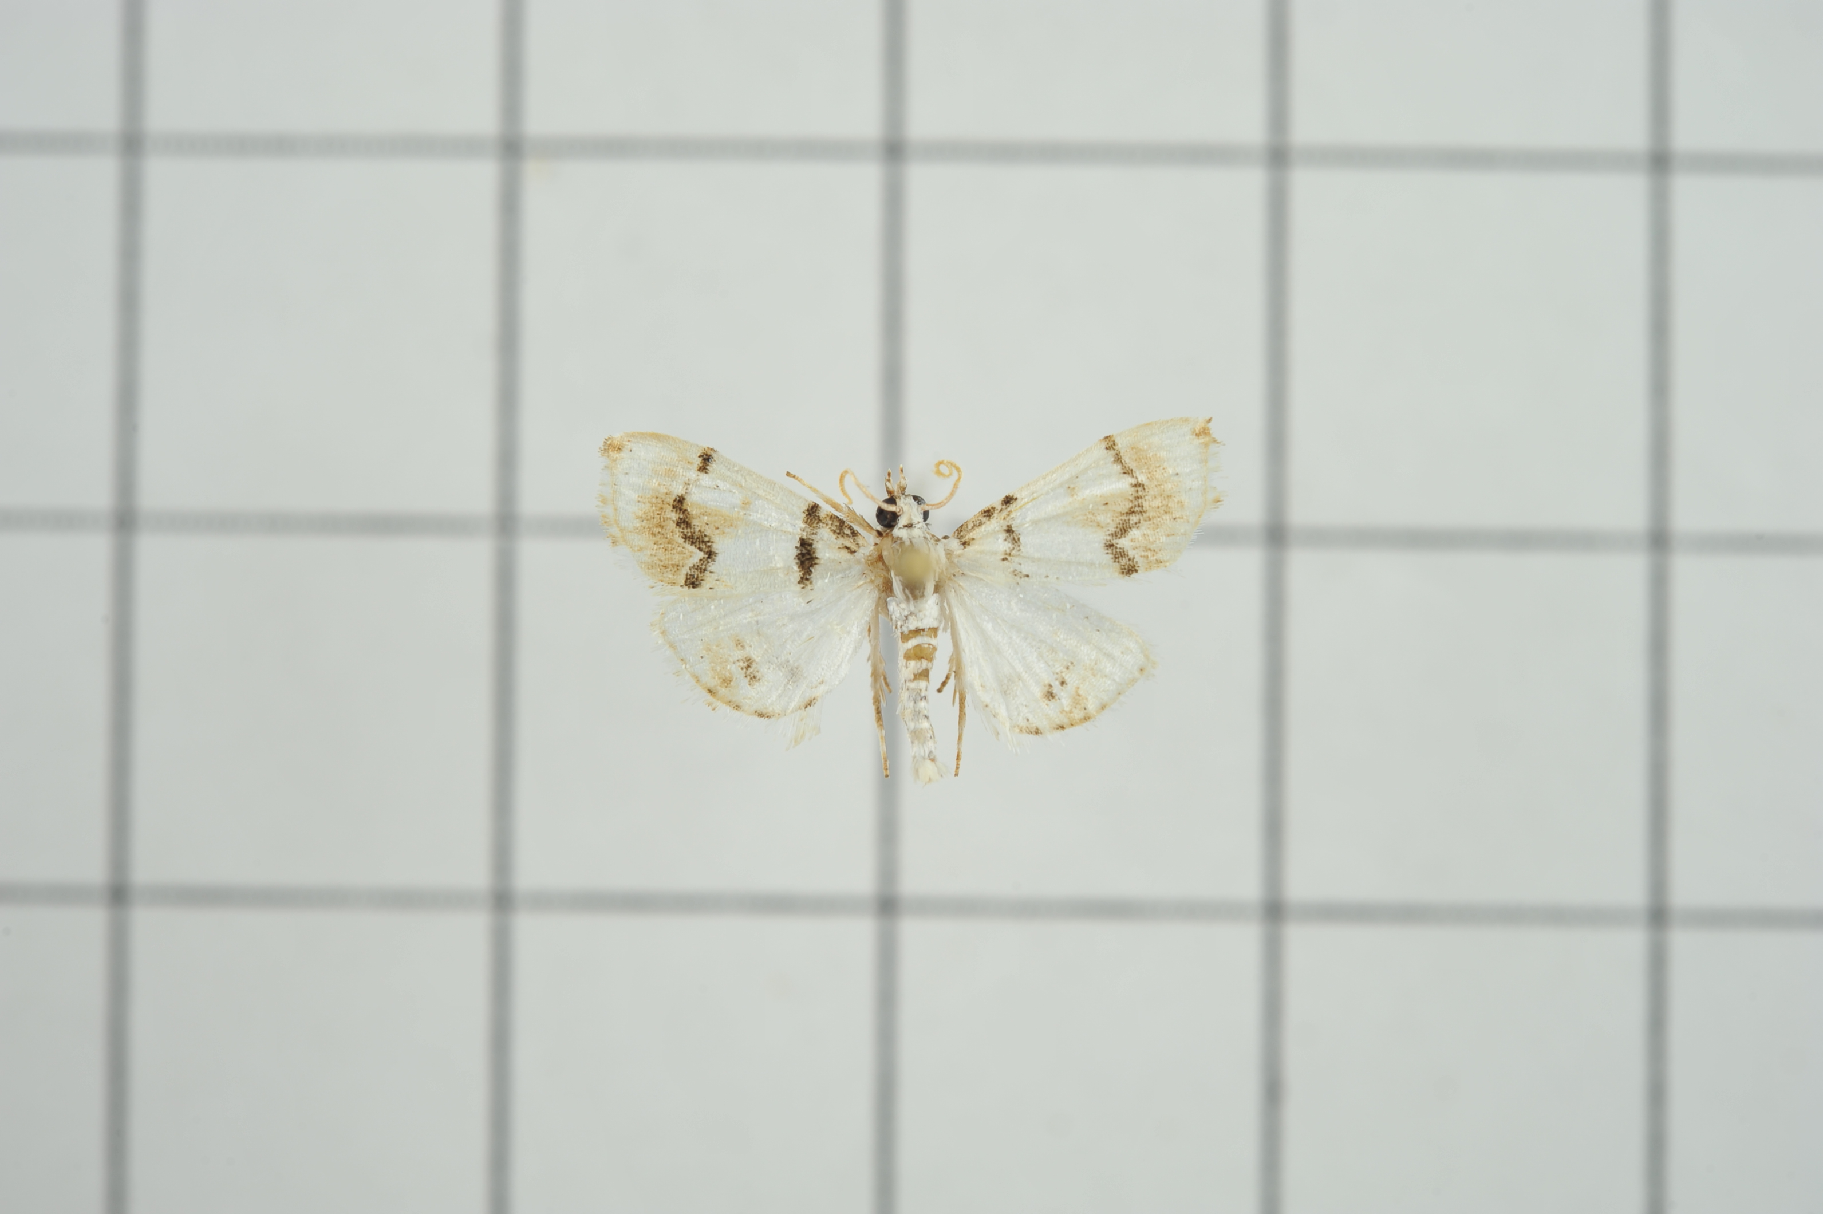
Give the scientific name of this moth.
Leechia sinuosalis
